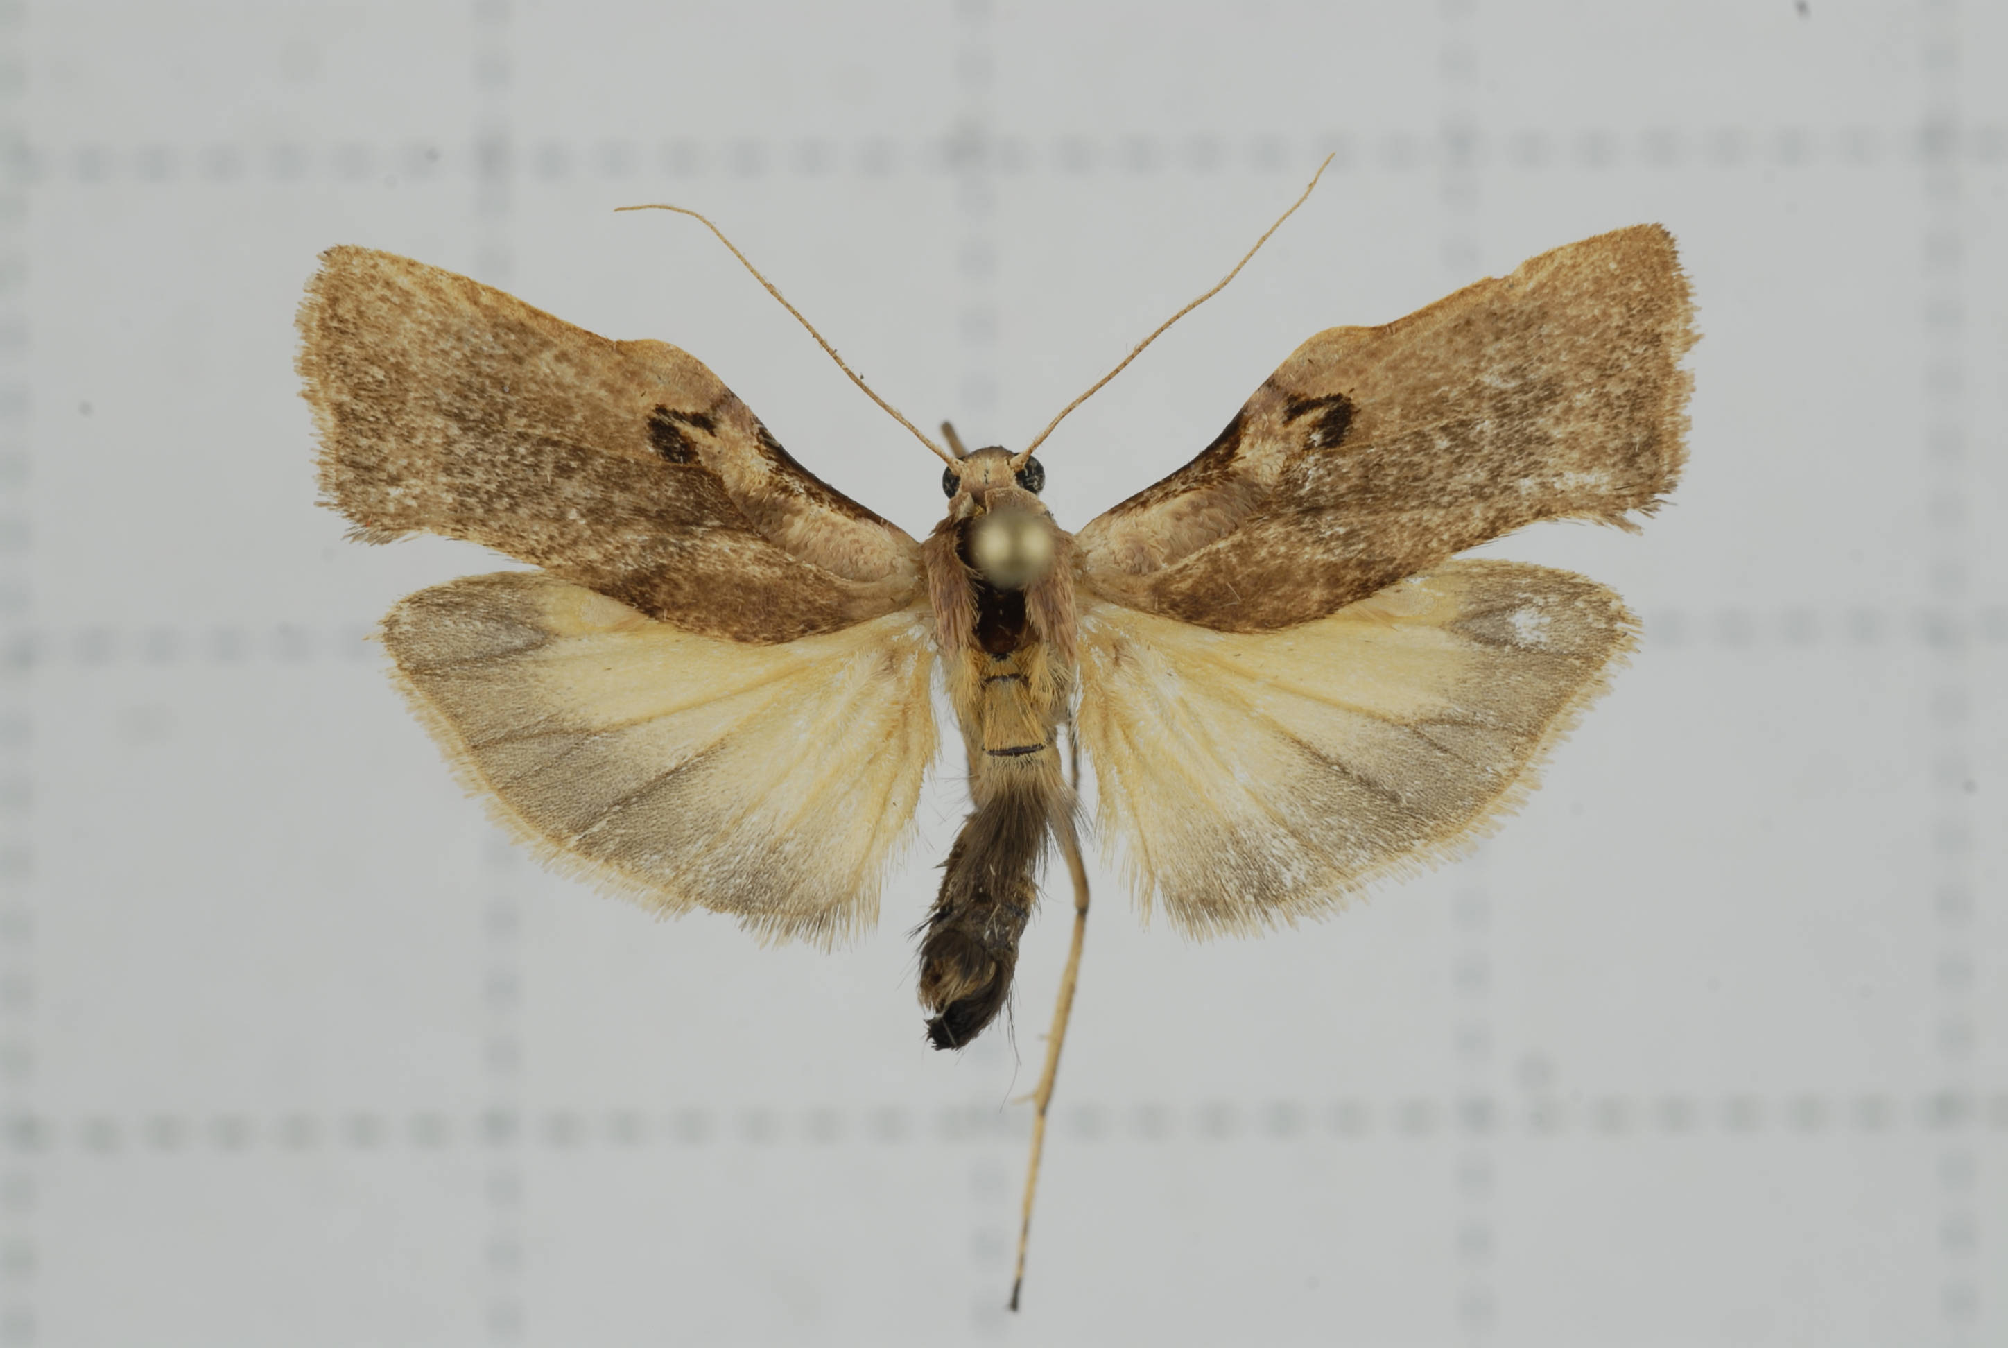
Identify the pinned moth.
Teulisna tumida
